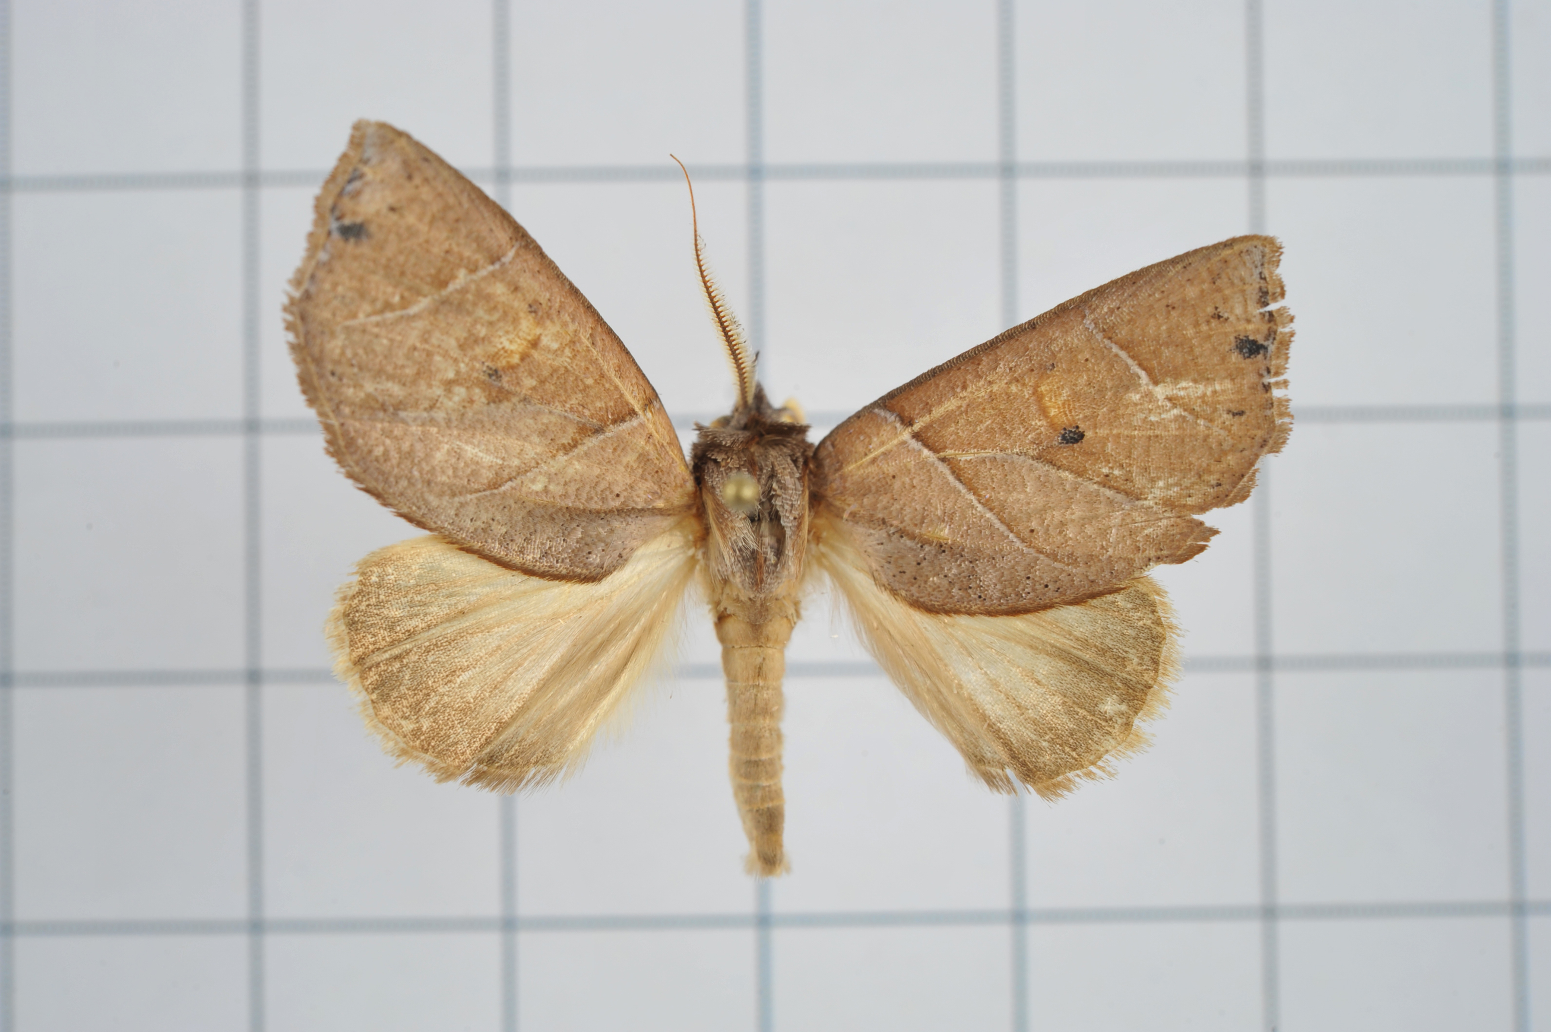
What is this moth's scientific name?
Pterogonia taiwanensis
